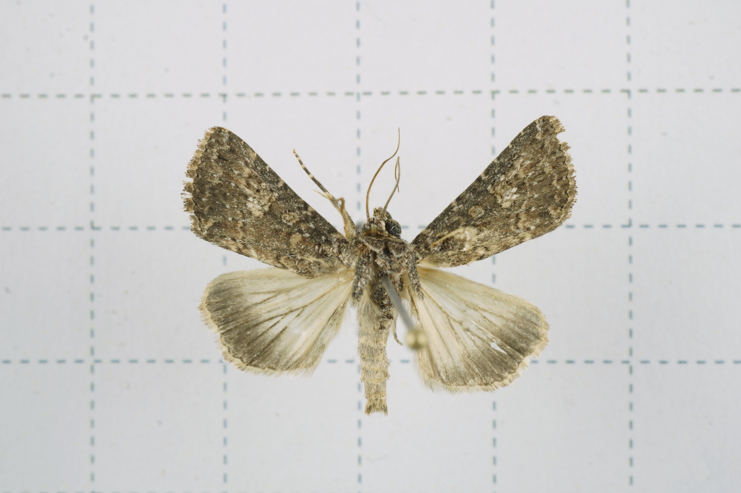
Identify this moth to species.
Condica serva
